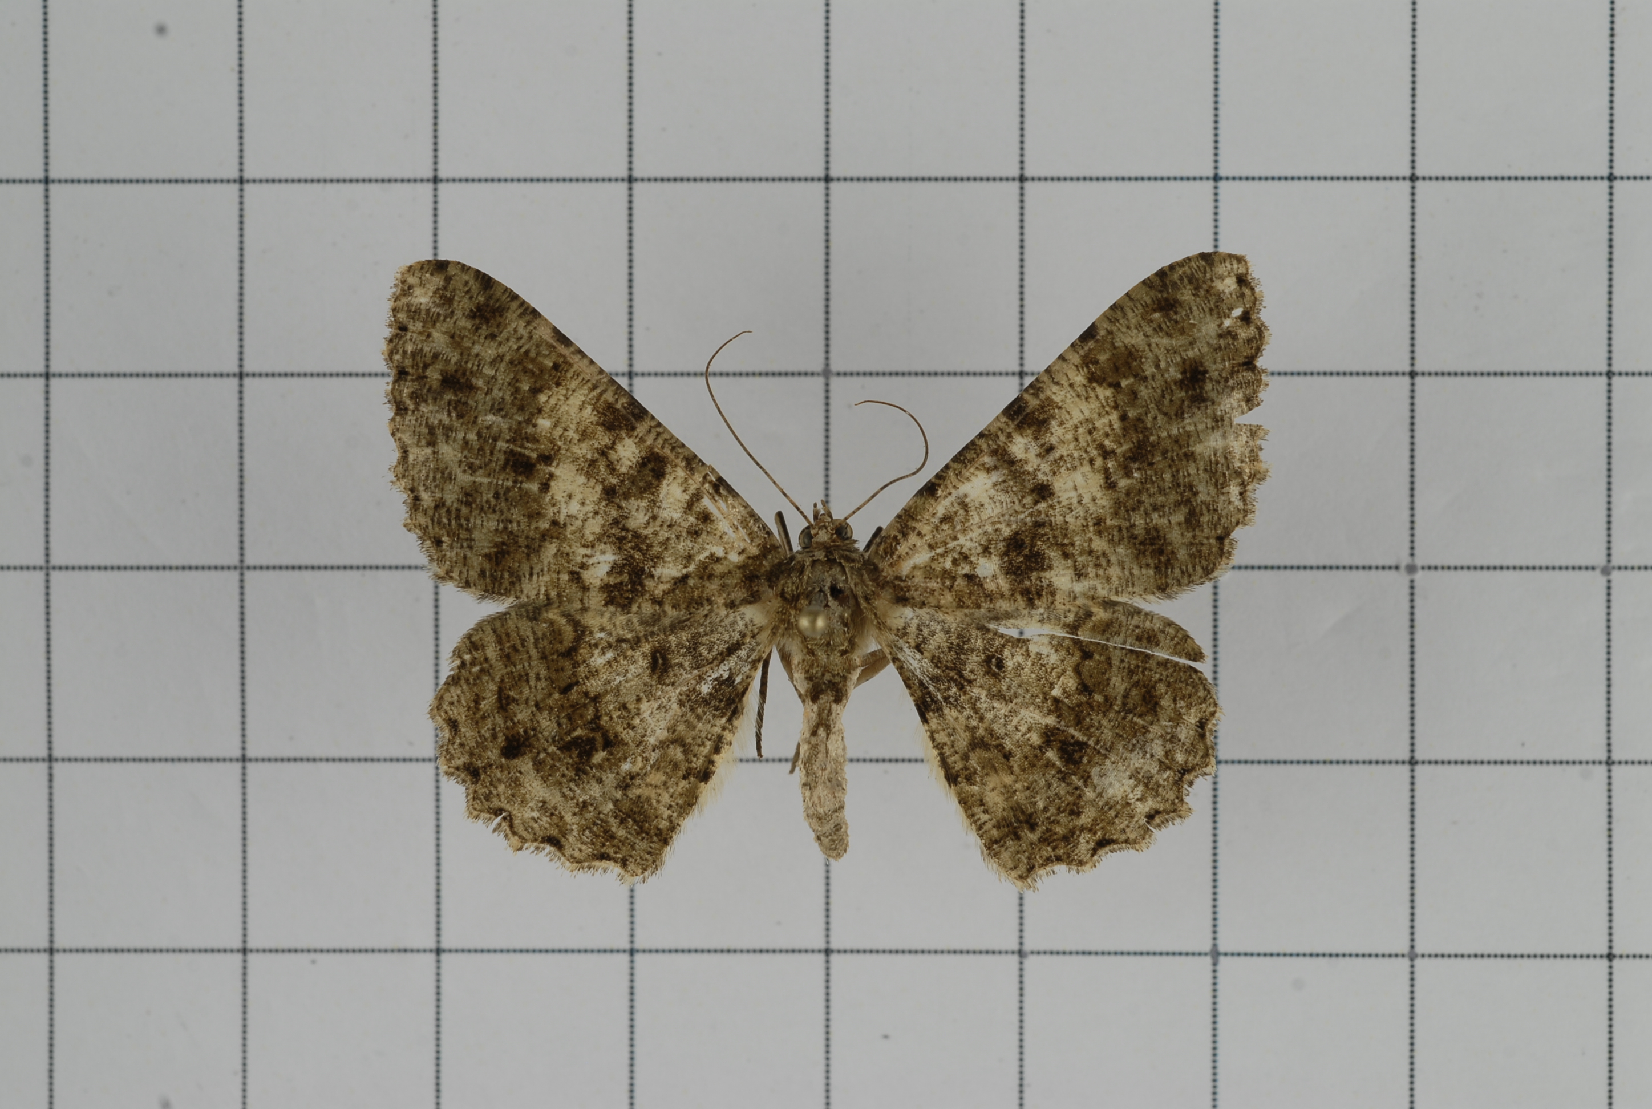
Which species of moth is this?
Racotis boarmiaria
